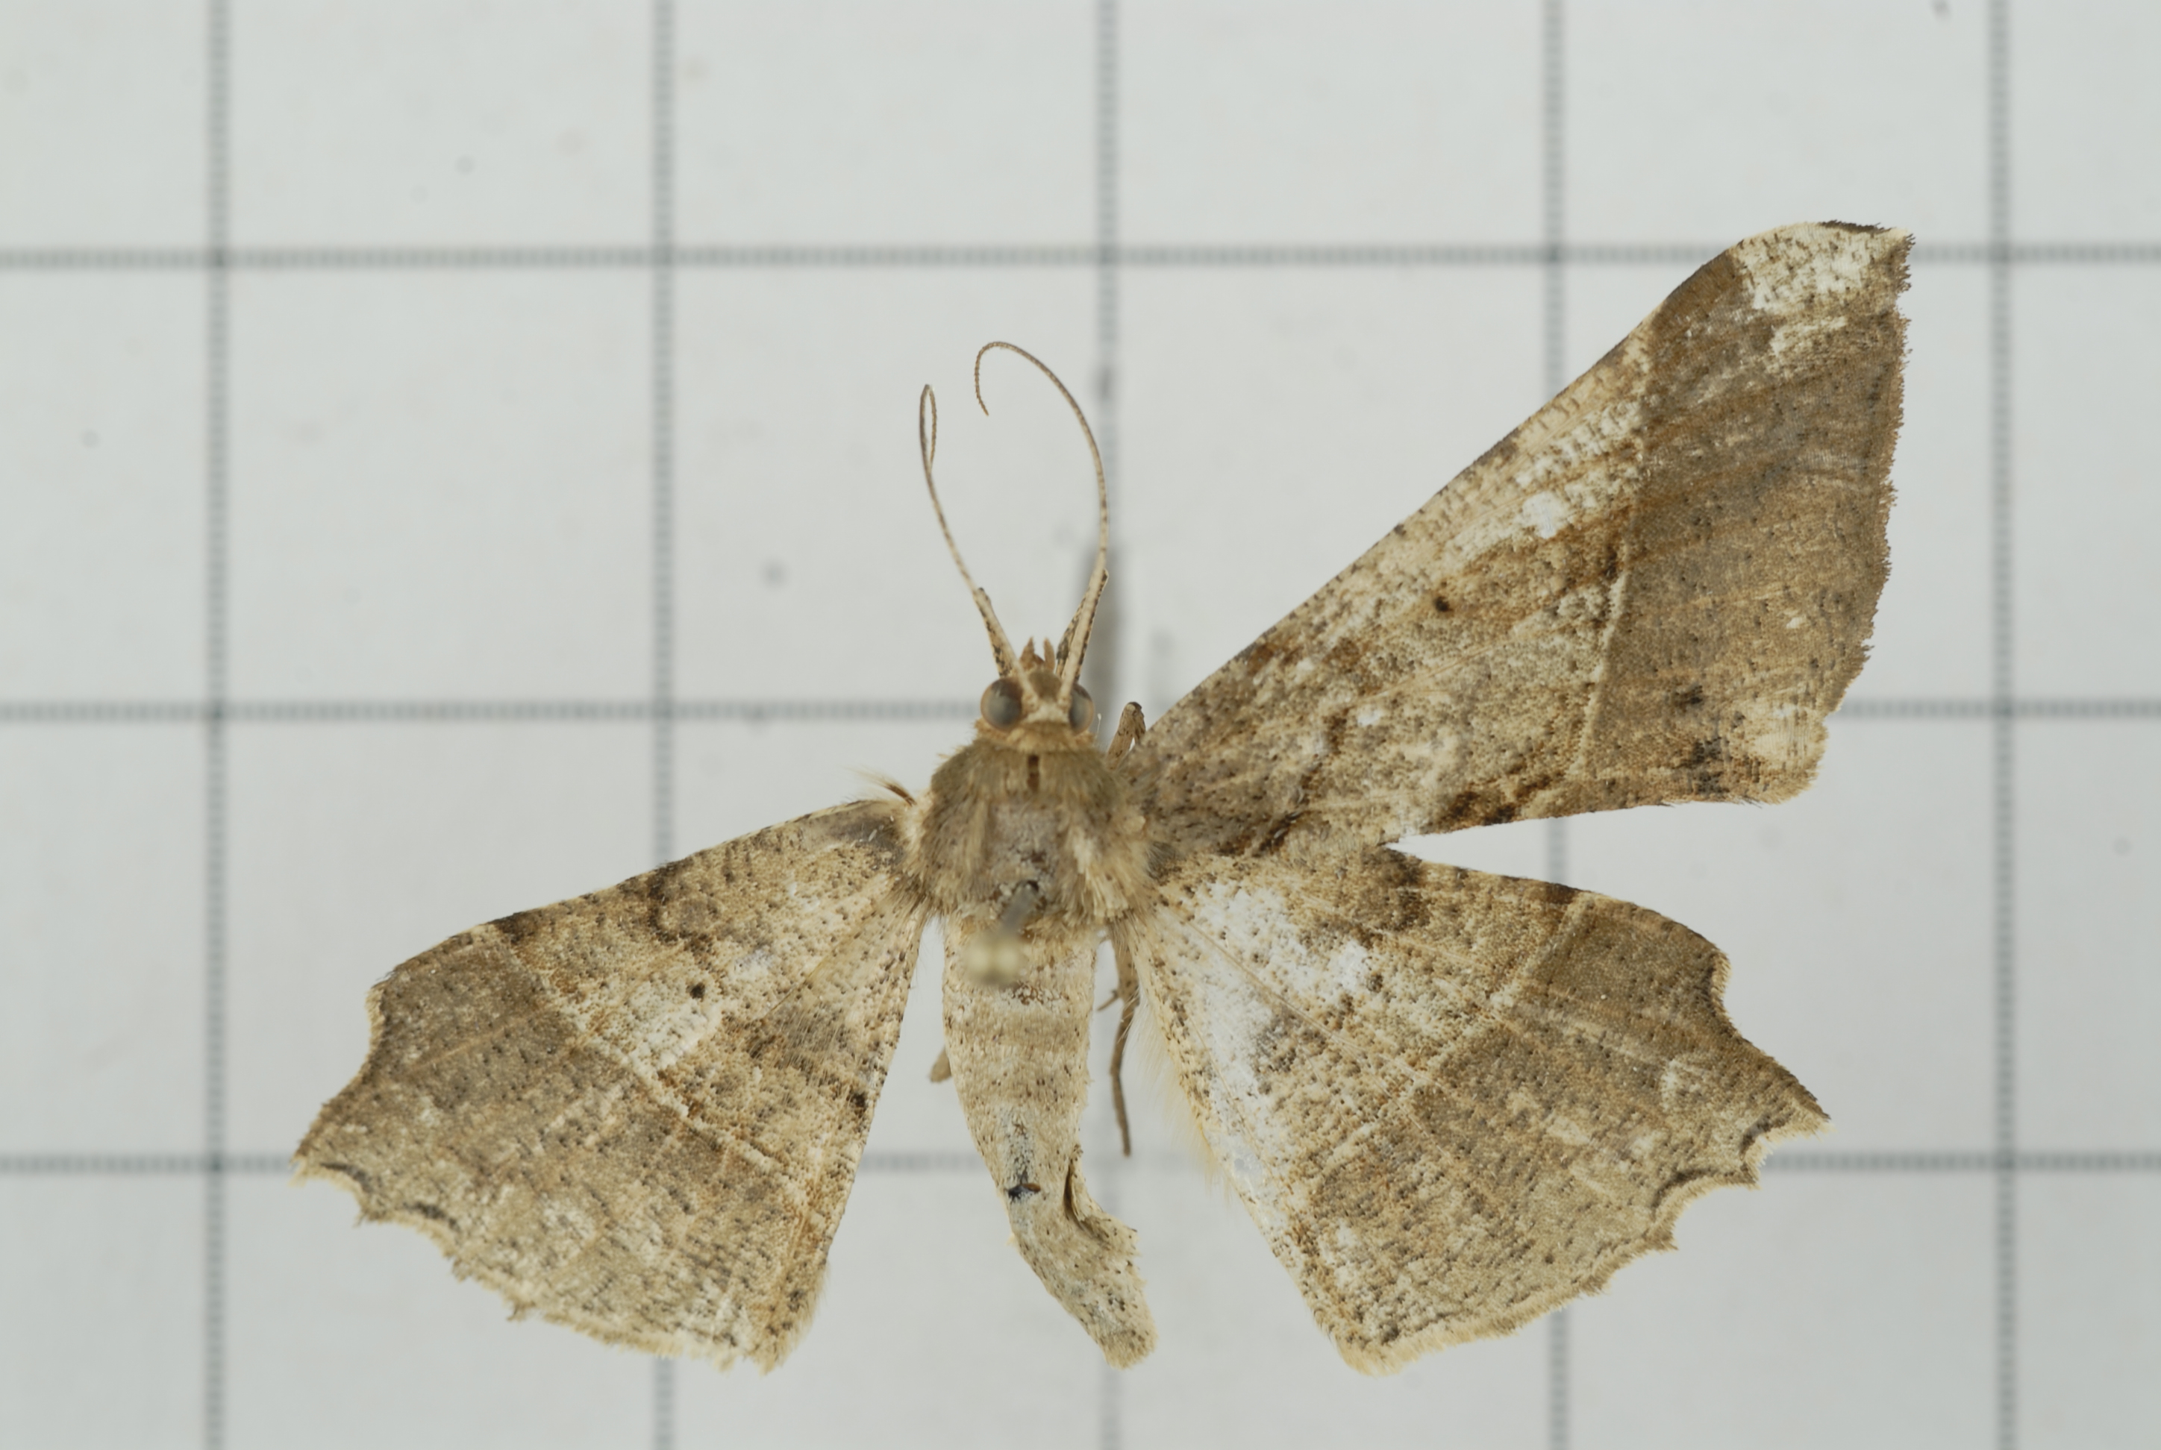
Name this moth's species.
Krananda latimarginaria
